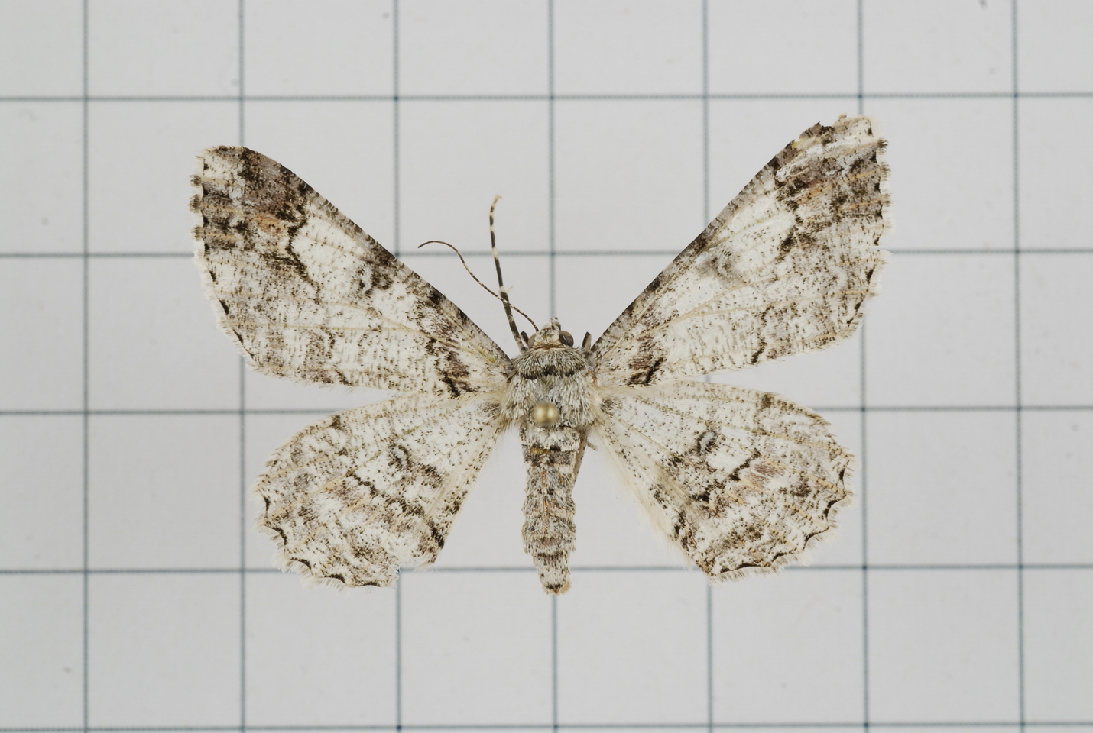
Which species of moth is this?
Cleora fraterna
